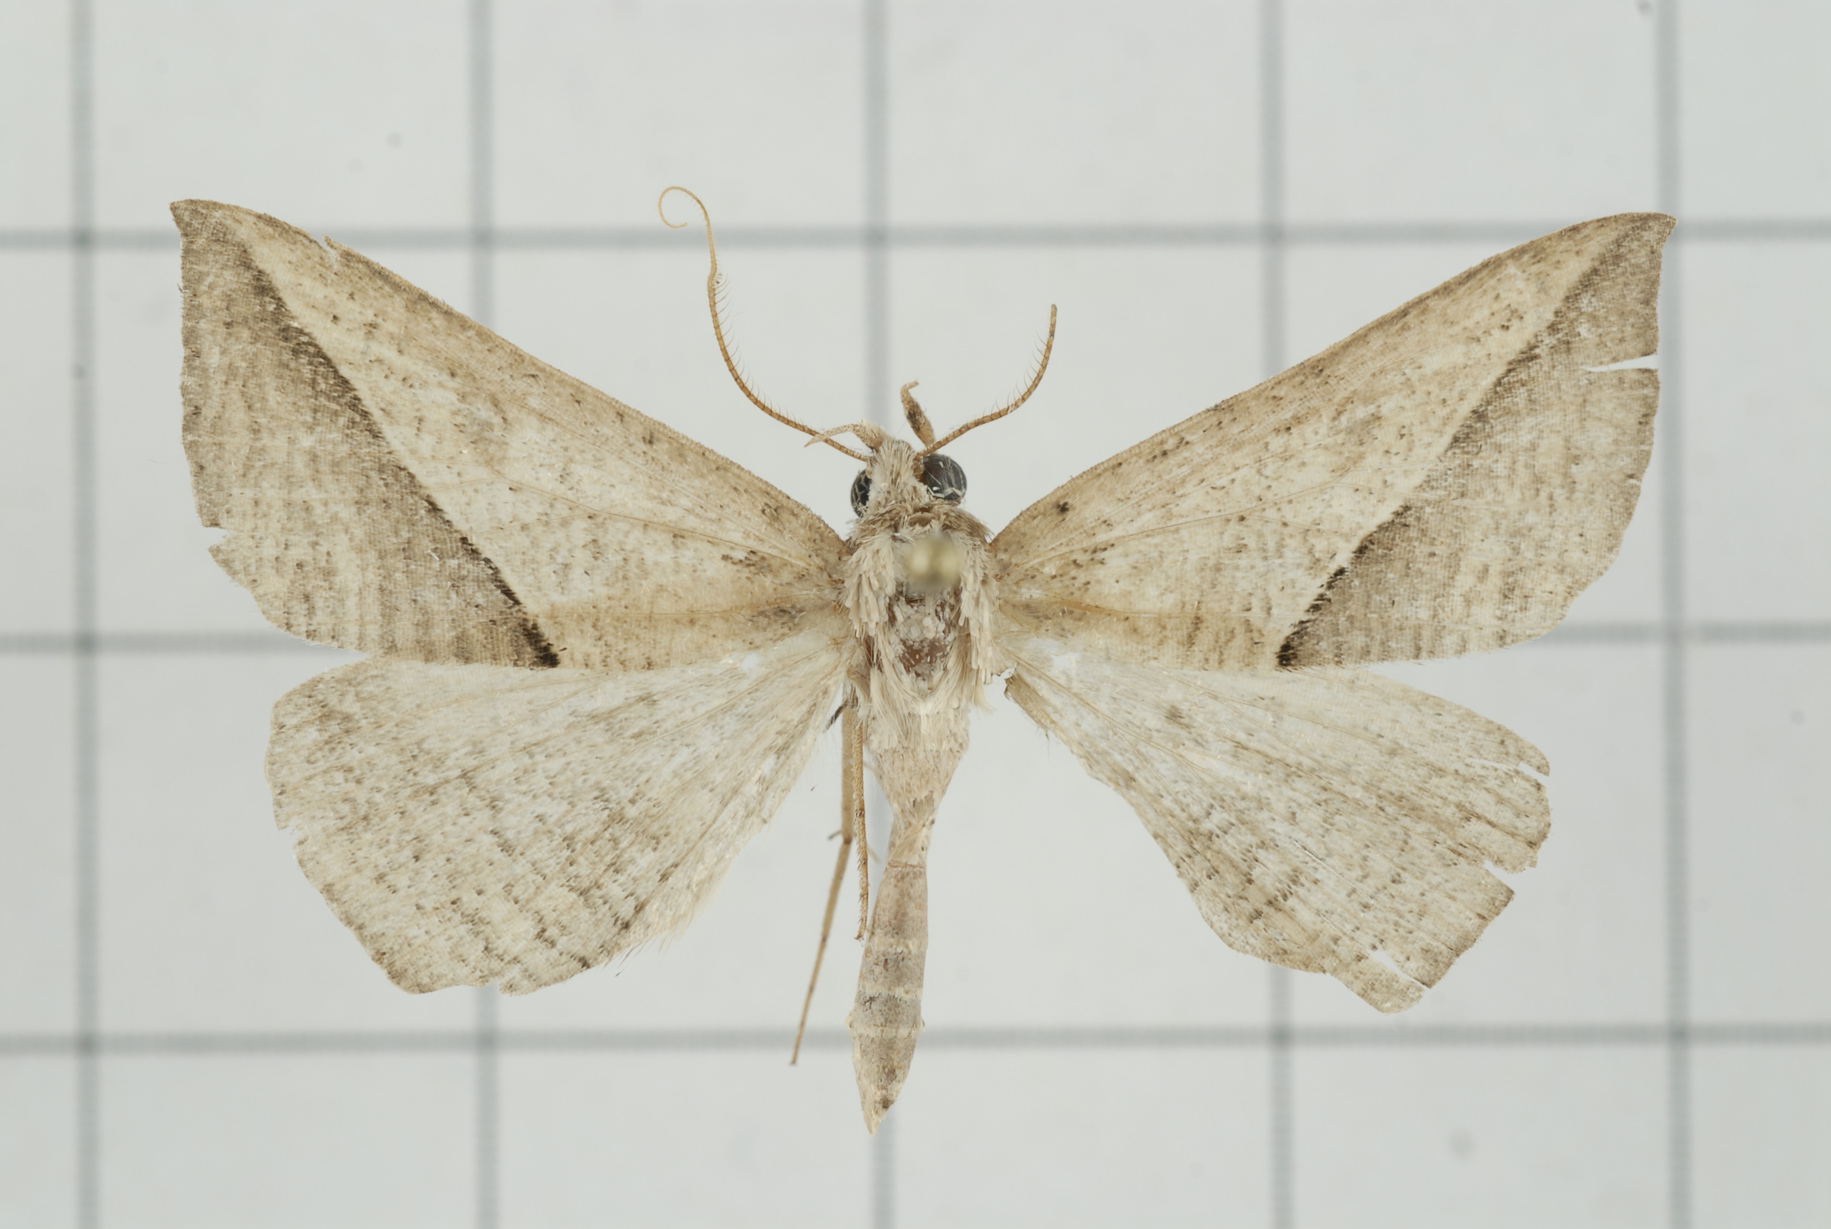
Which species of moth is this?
Dierna strigata
